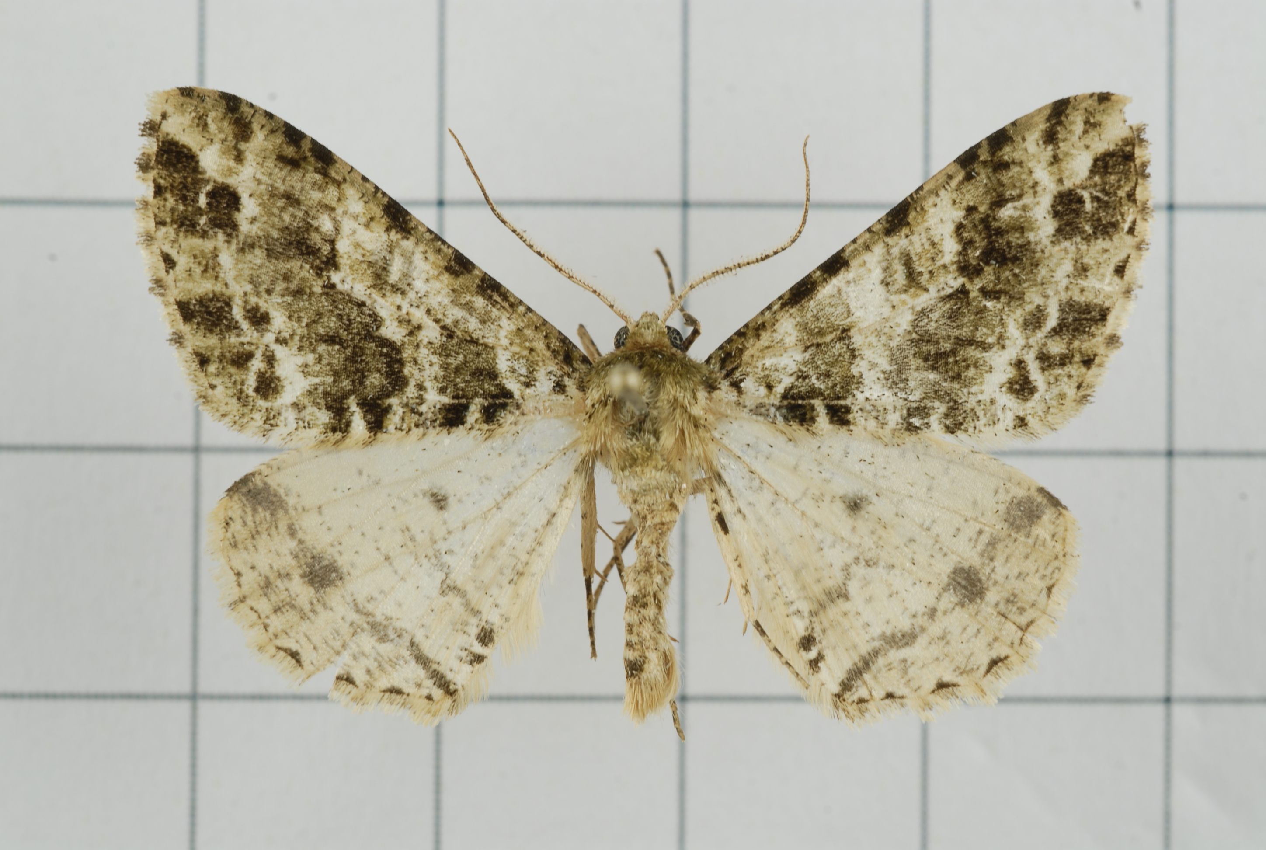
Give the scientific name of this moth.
Arichanna marginata
